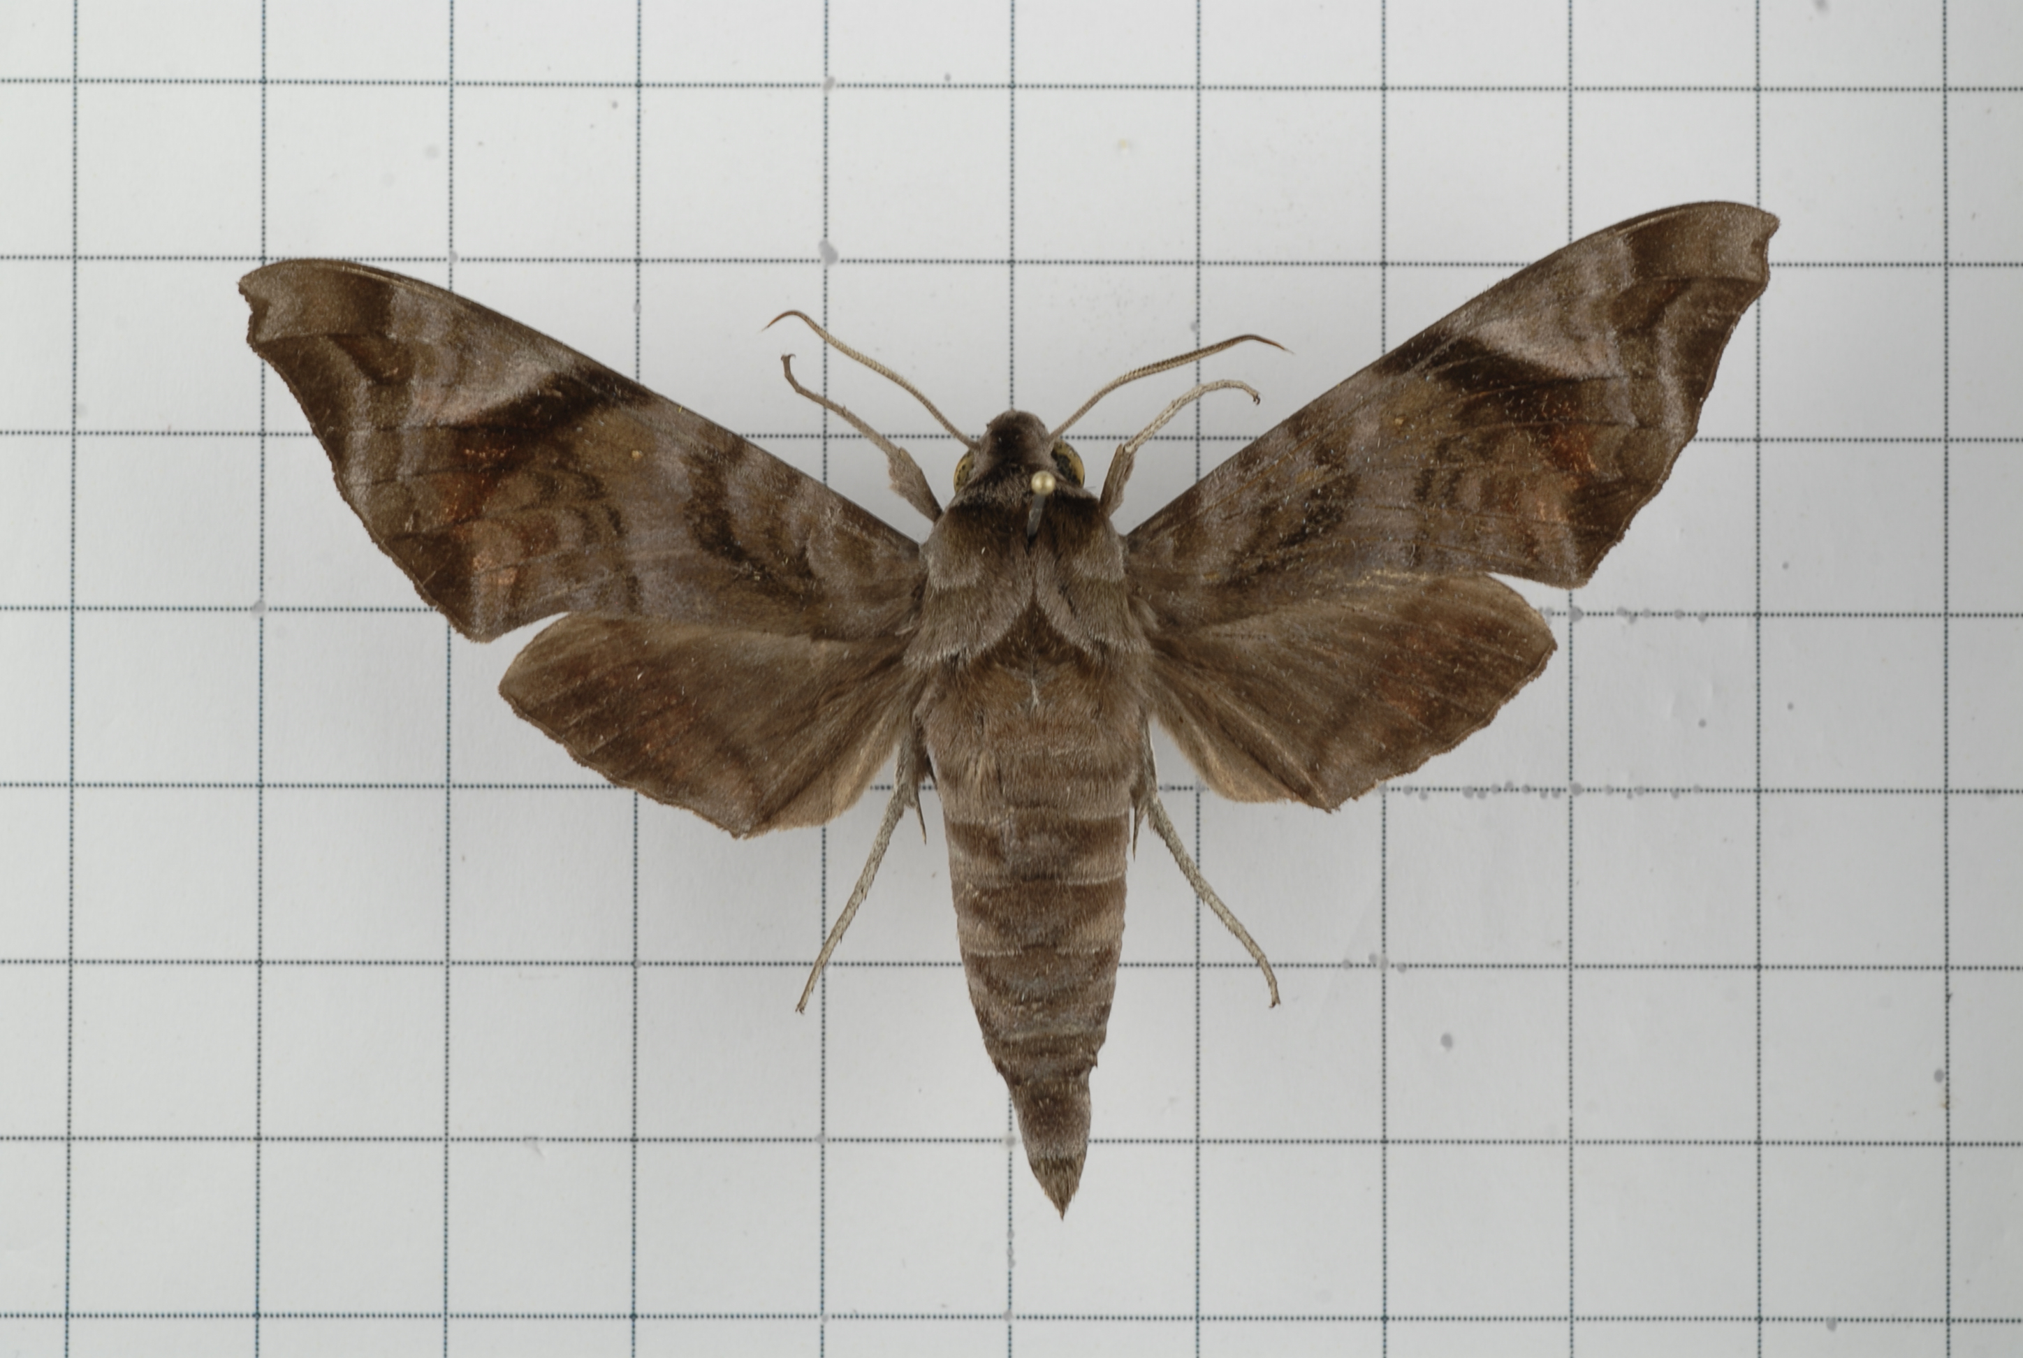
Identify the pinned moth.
Acosmeryx castanea
